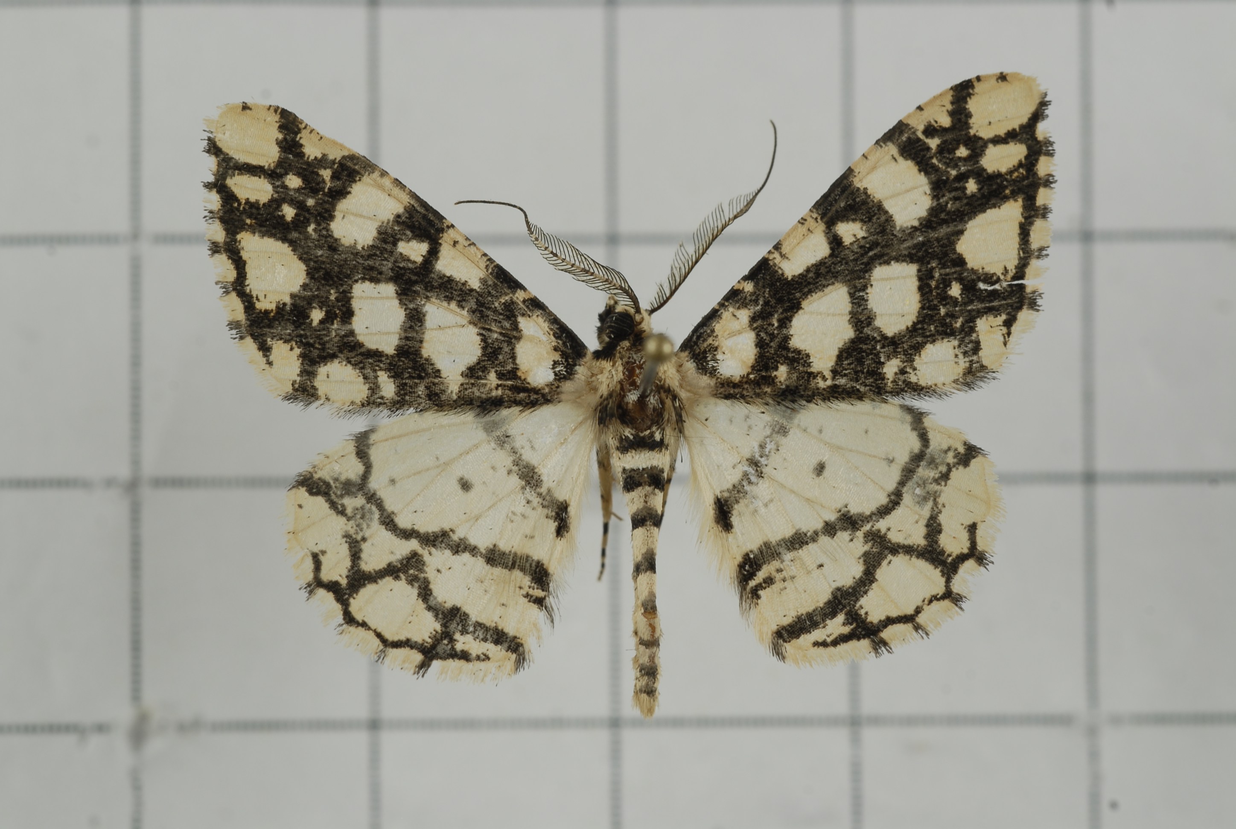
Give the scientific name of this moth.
Alcis maculata taiwanica
